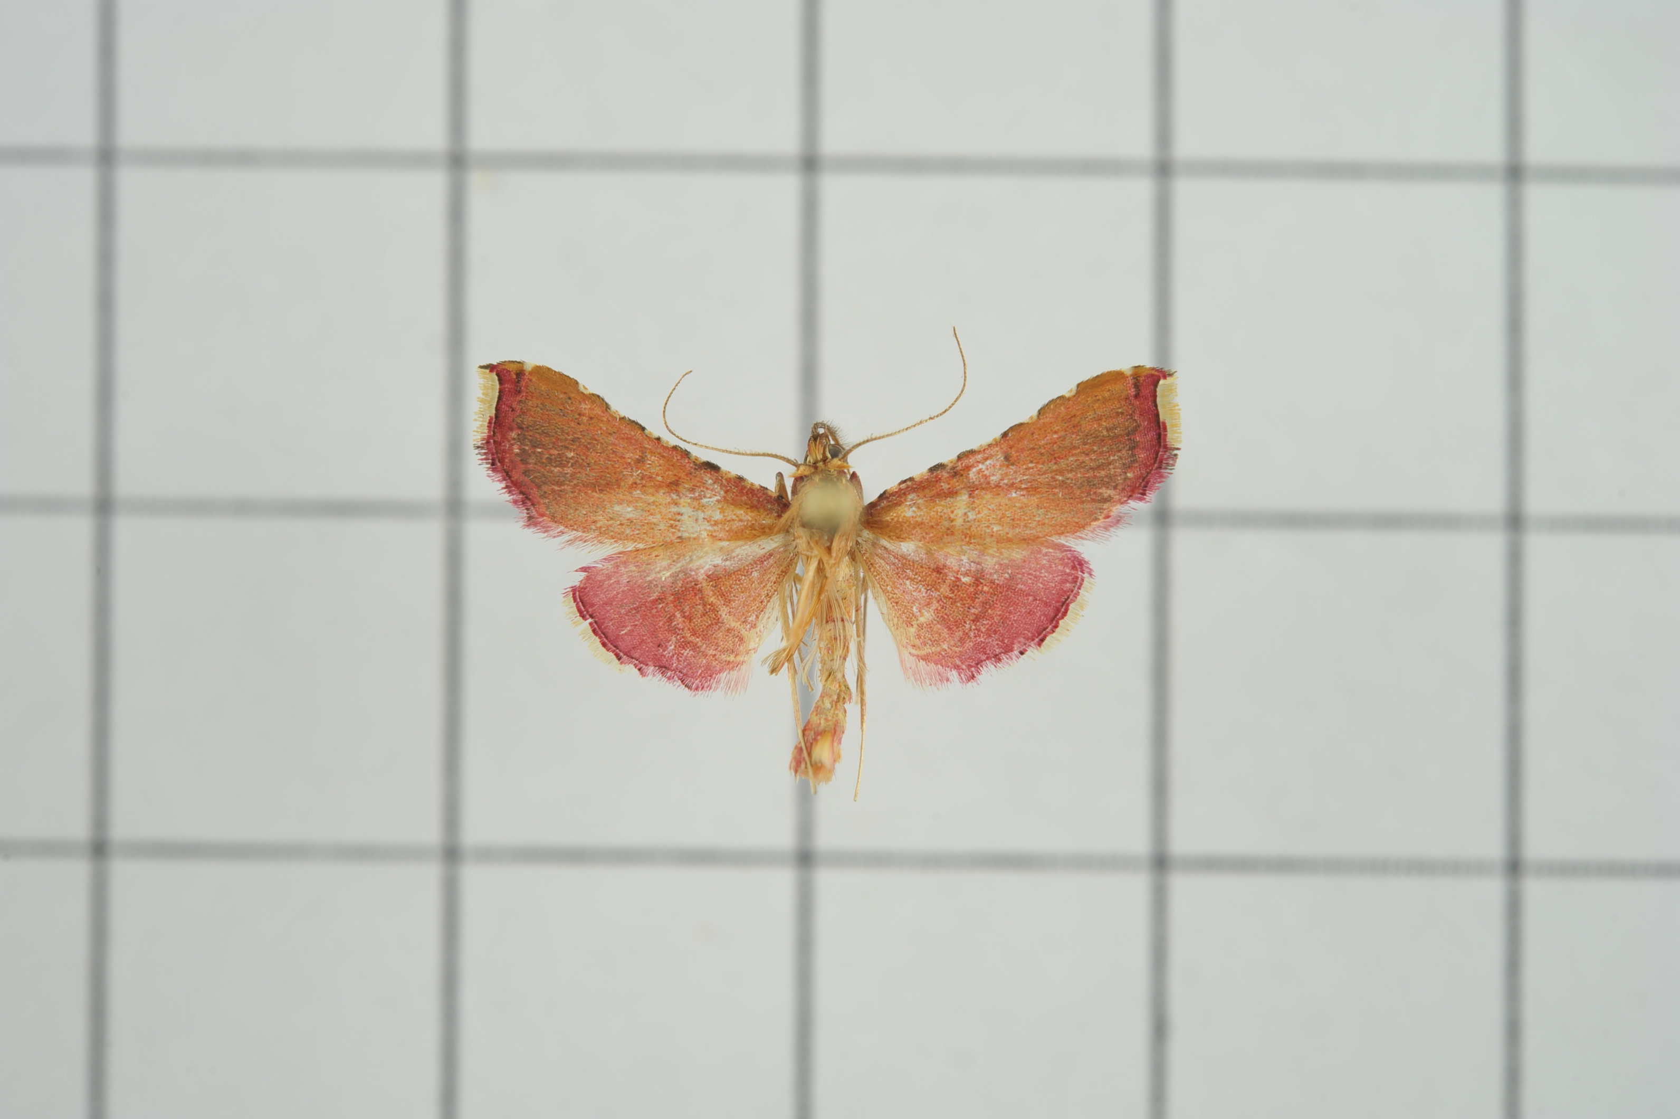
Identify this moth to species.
Endotricha minialis
